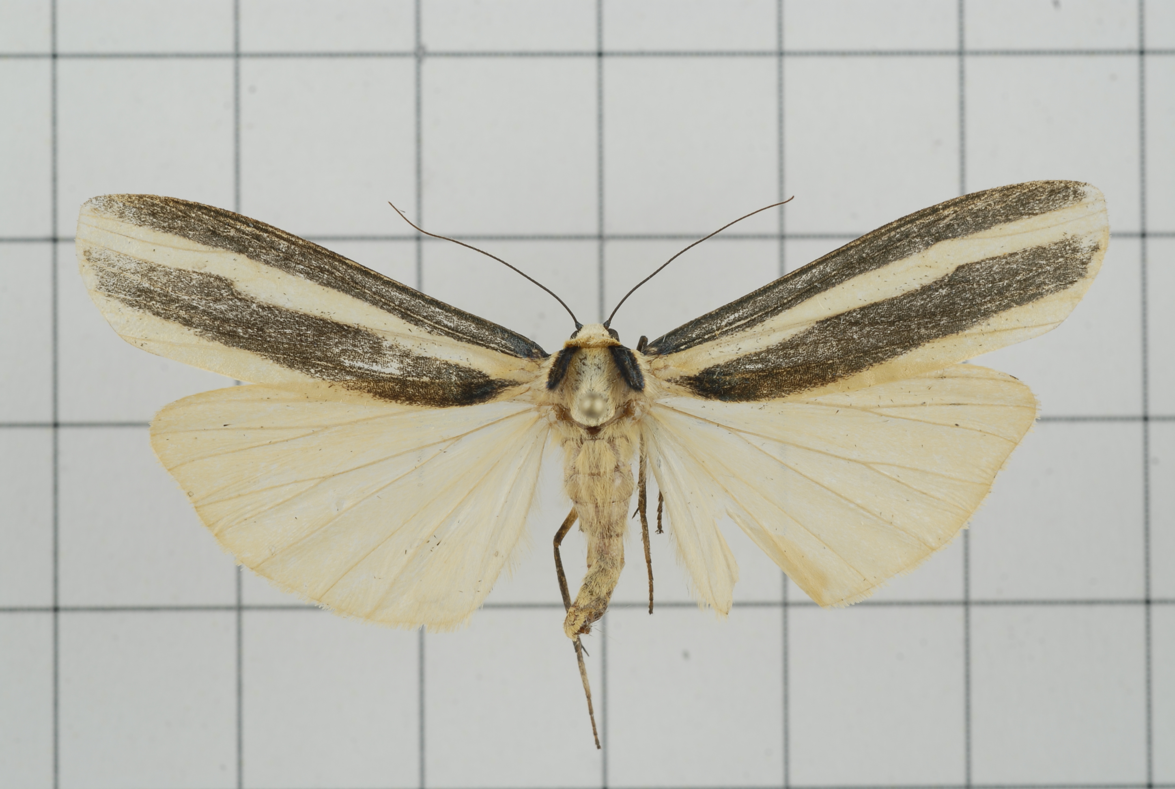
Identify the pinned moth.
Chrysorabdia vilemani
